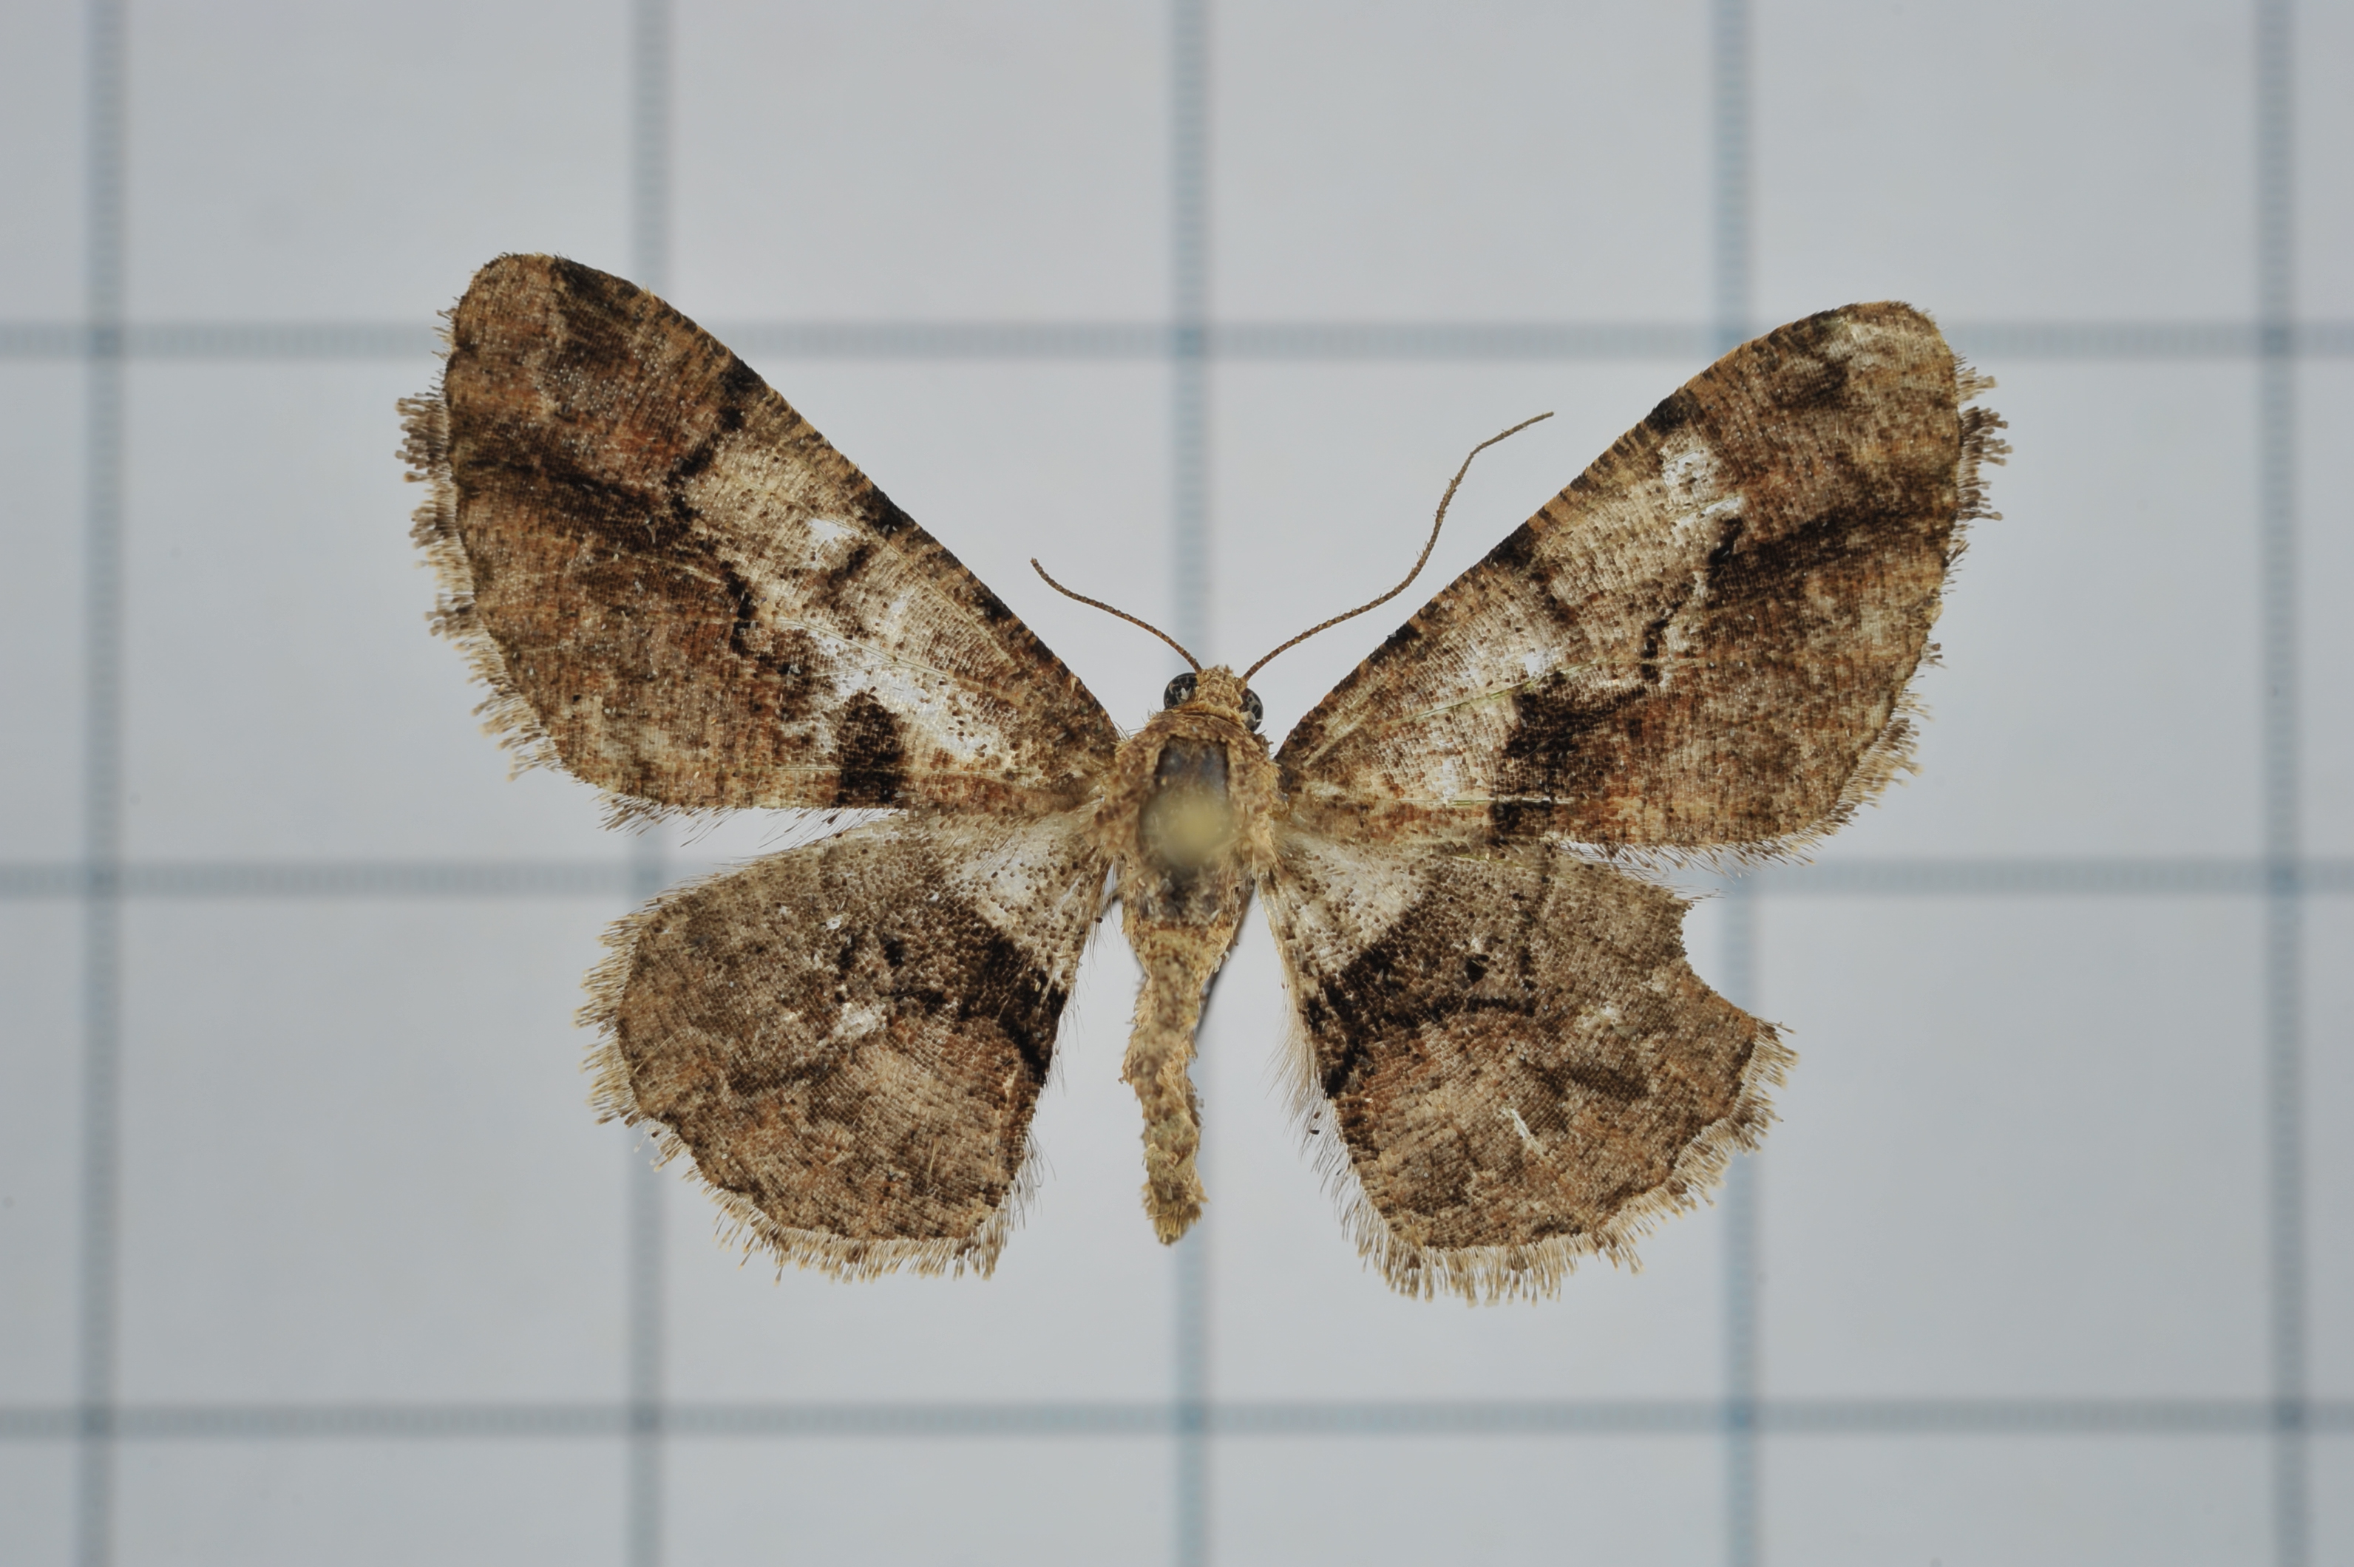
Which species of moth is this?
Satoblephara owadai
